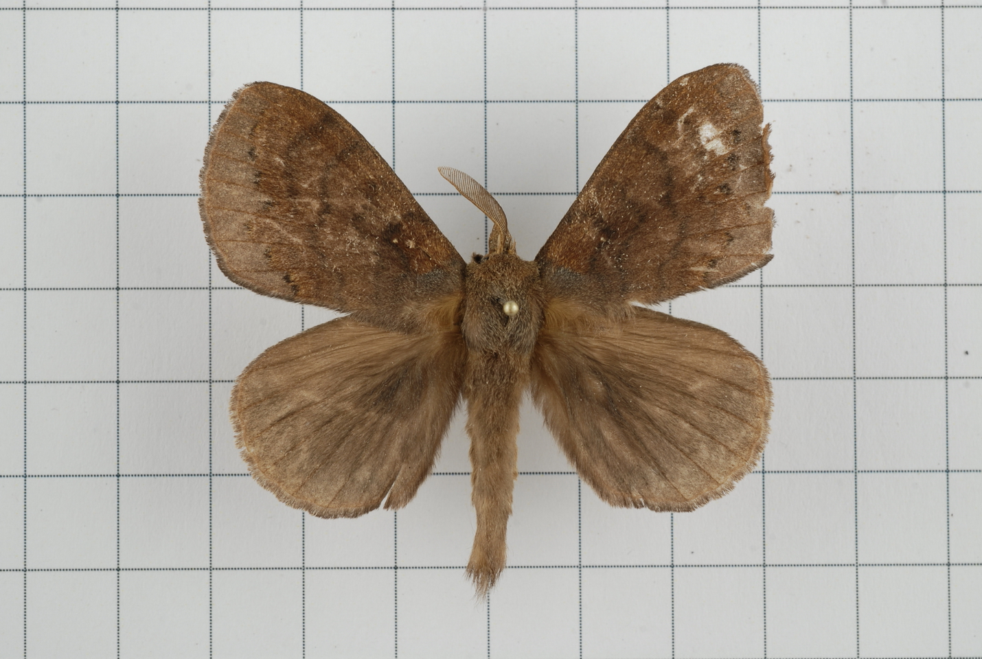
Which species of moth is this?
Kunugia undans metanastroides
